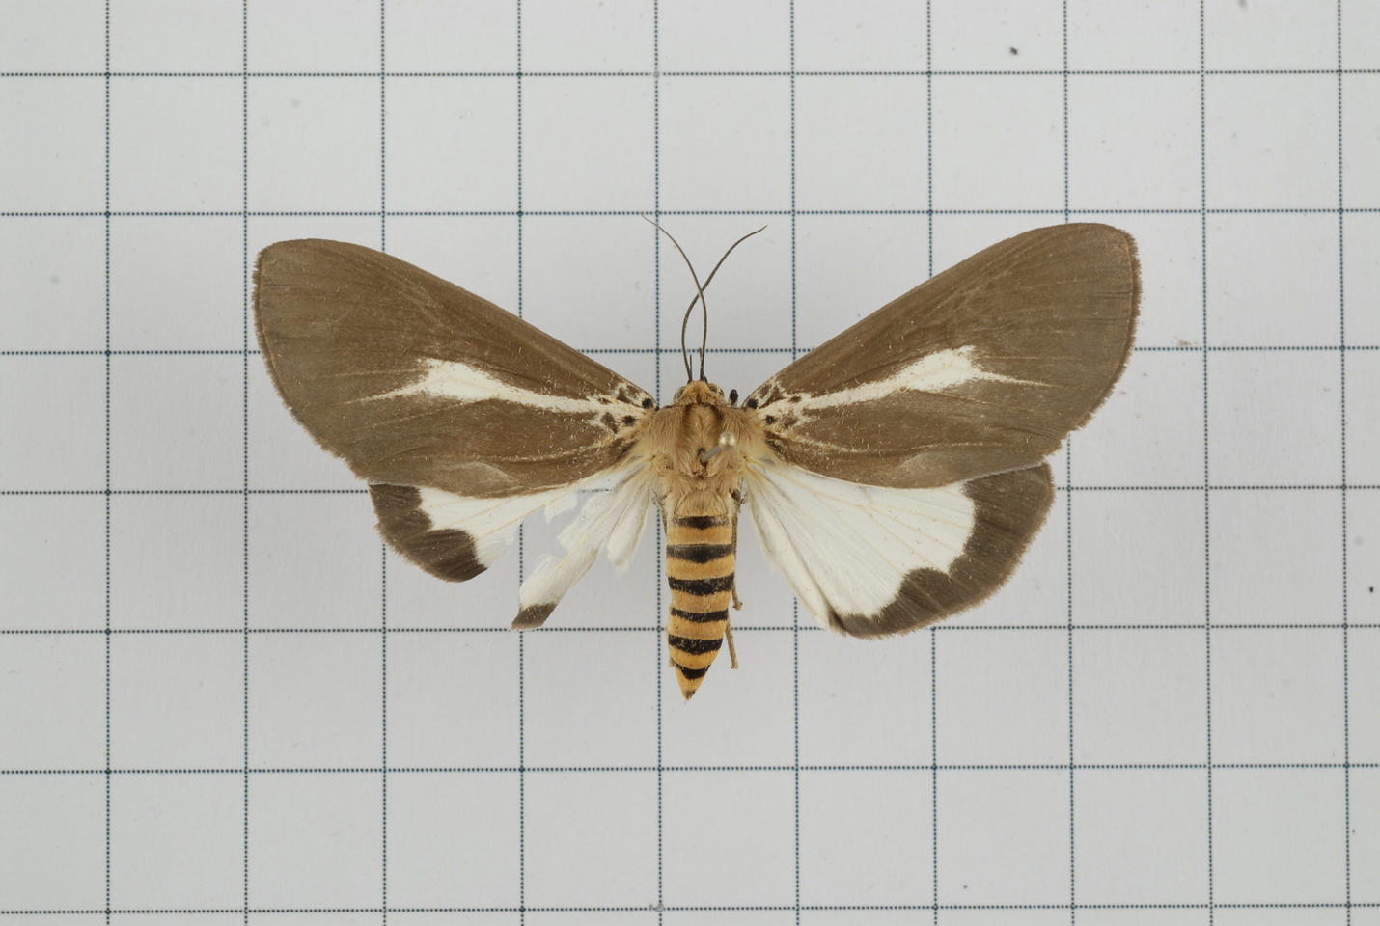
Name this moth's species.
Asota heliconia zebrina
